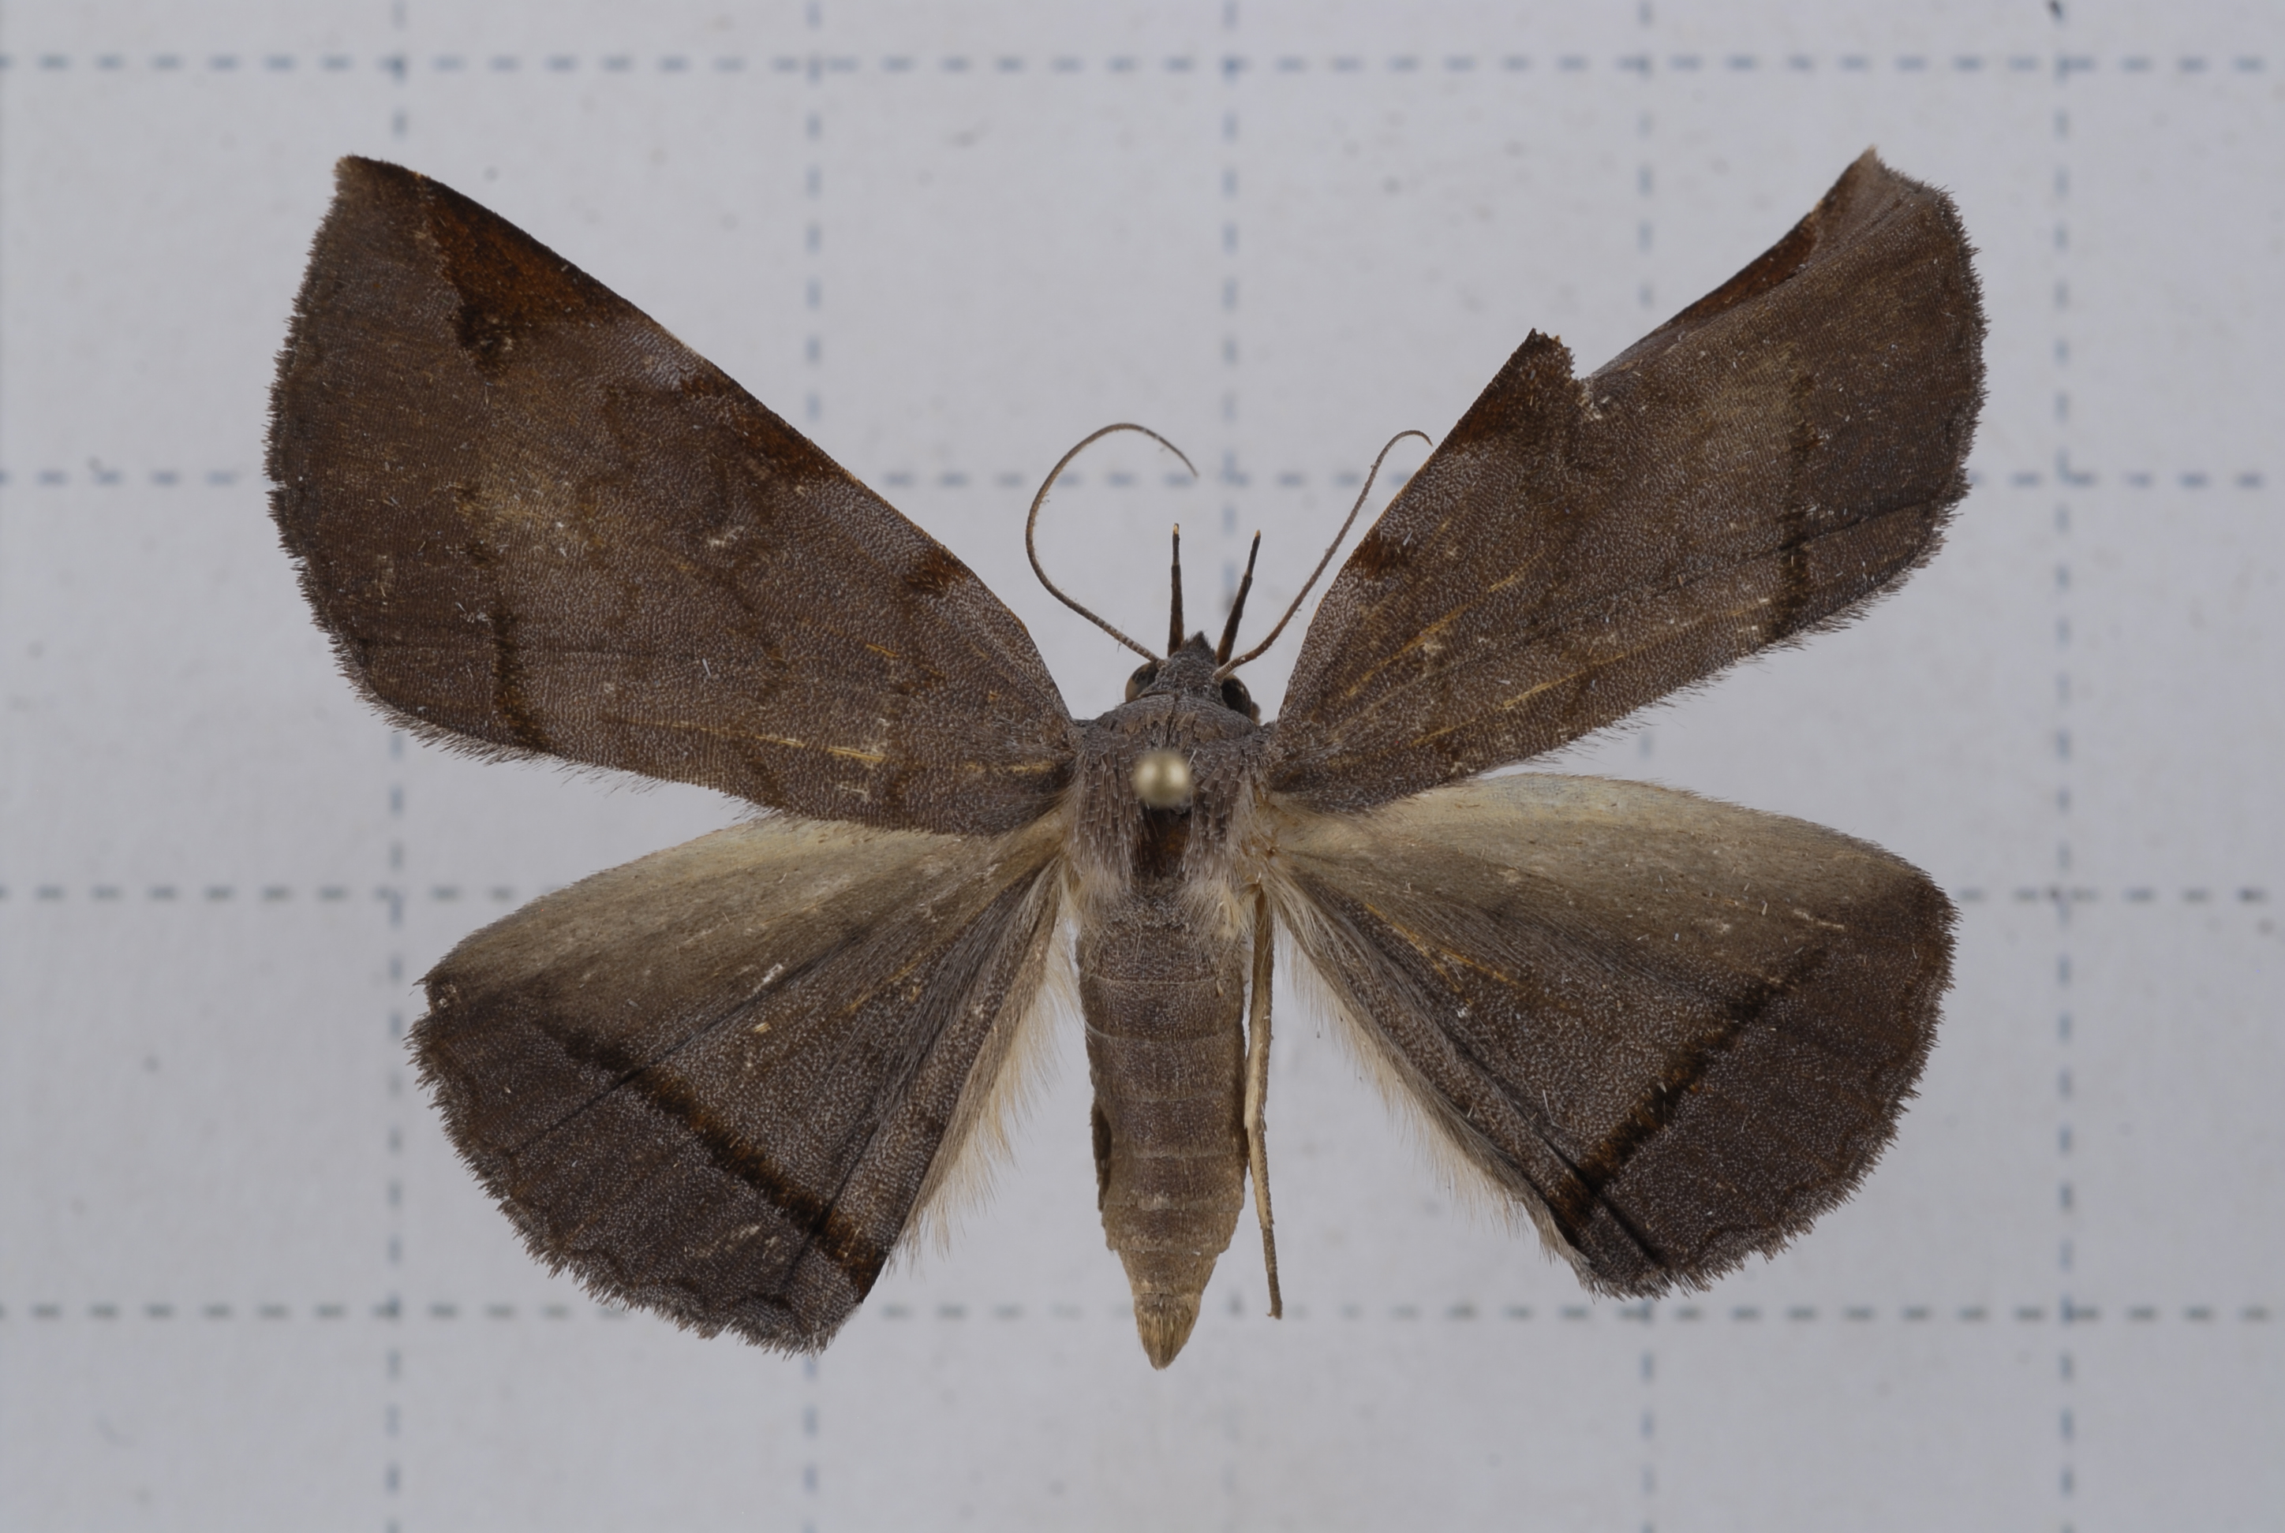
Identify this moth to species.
Mecodina subcostalis
